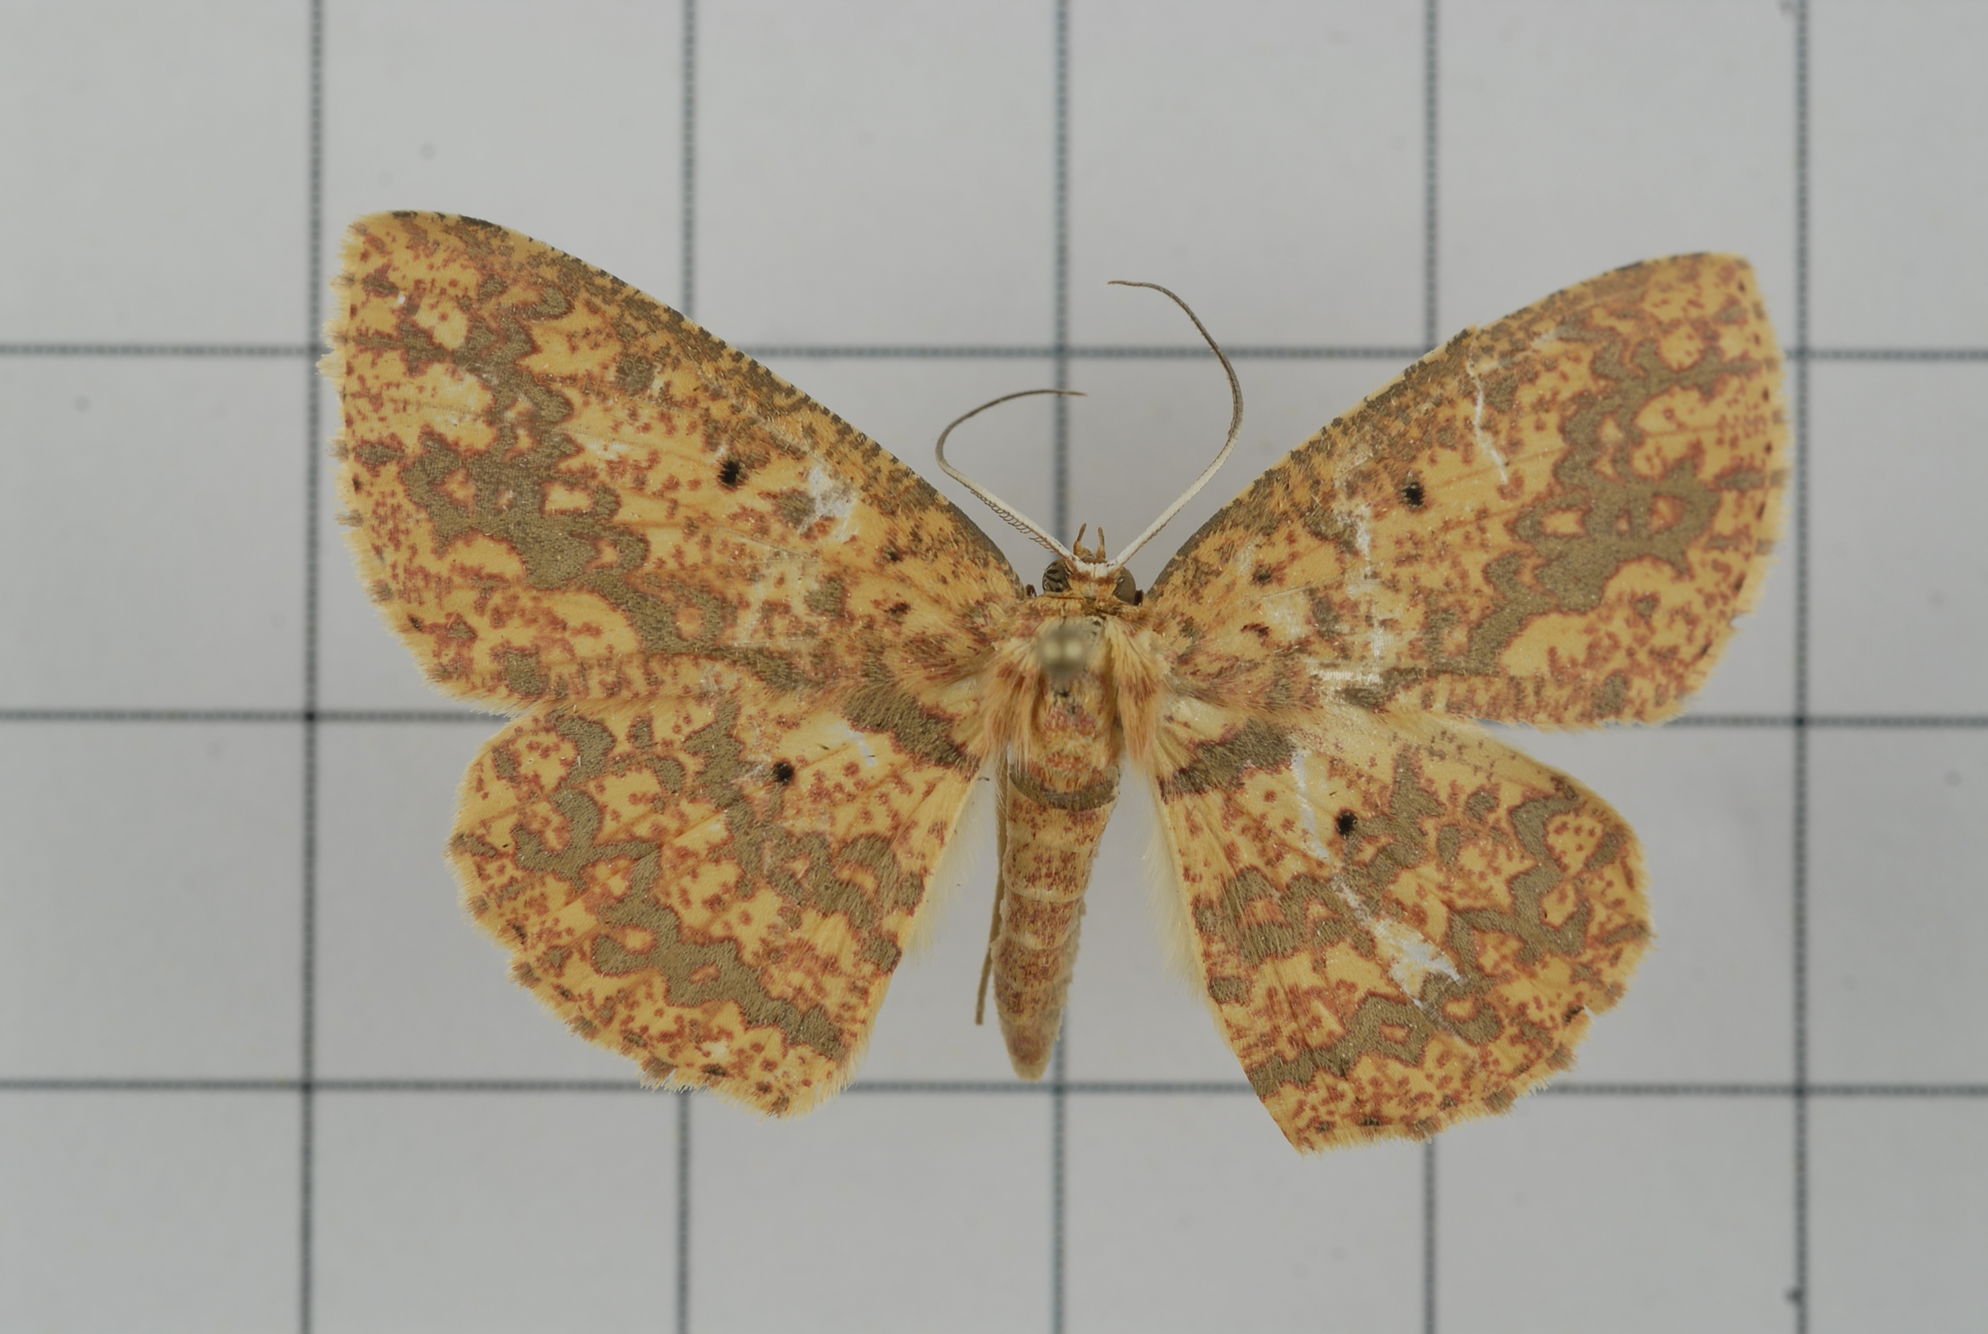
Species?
Borbacha pardaria
